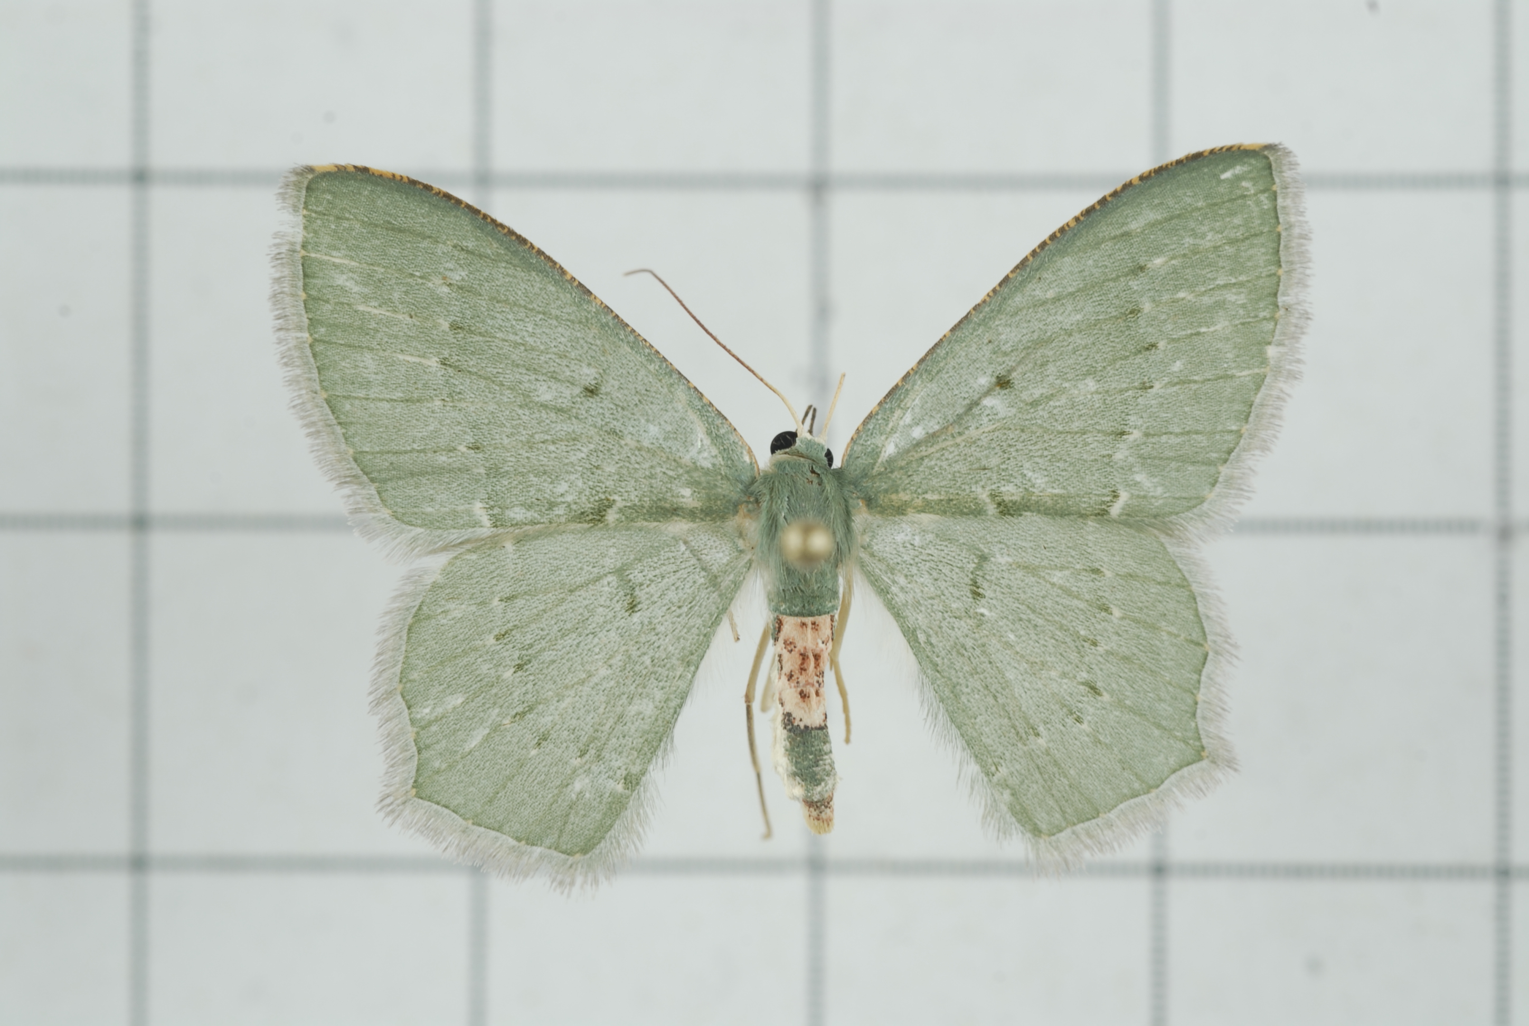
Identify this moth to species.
Chlorissa arcana
